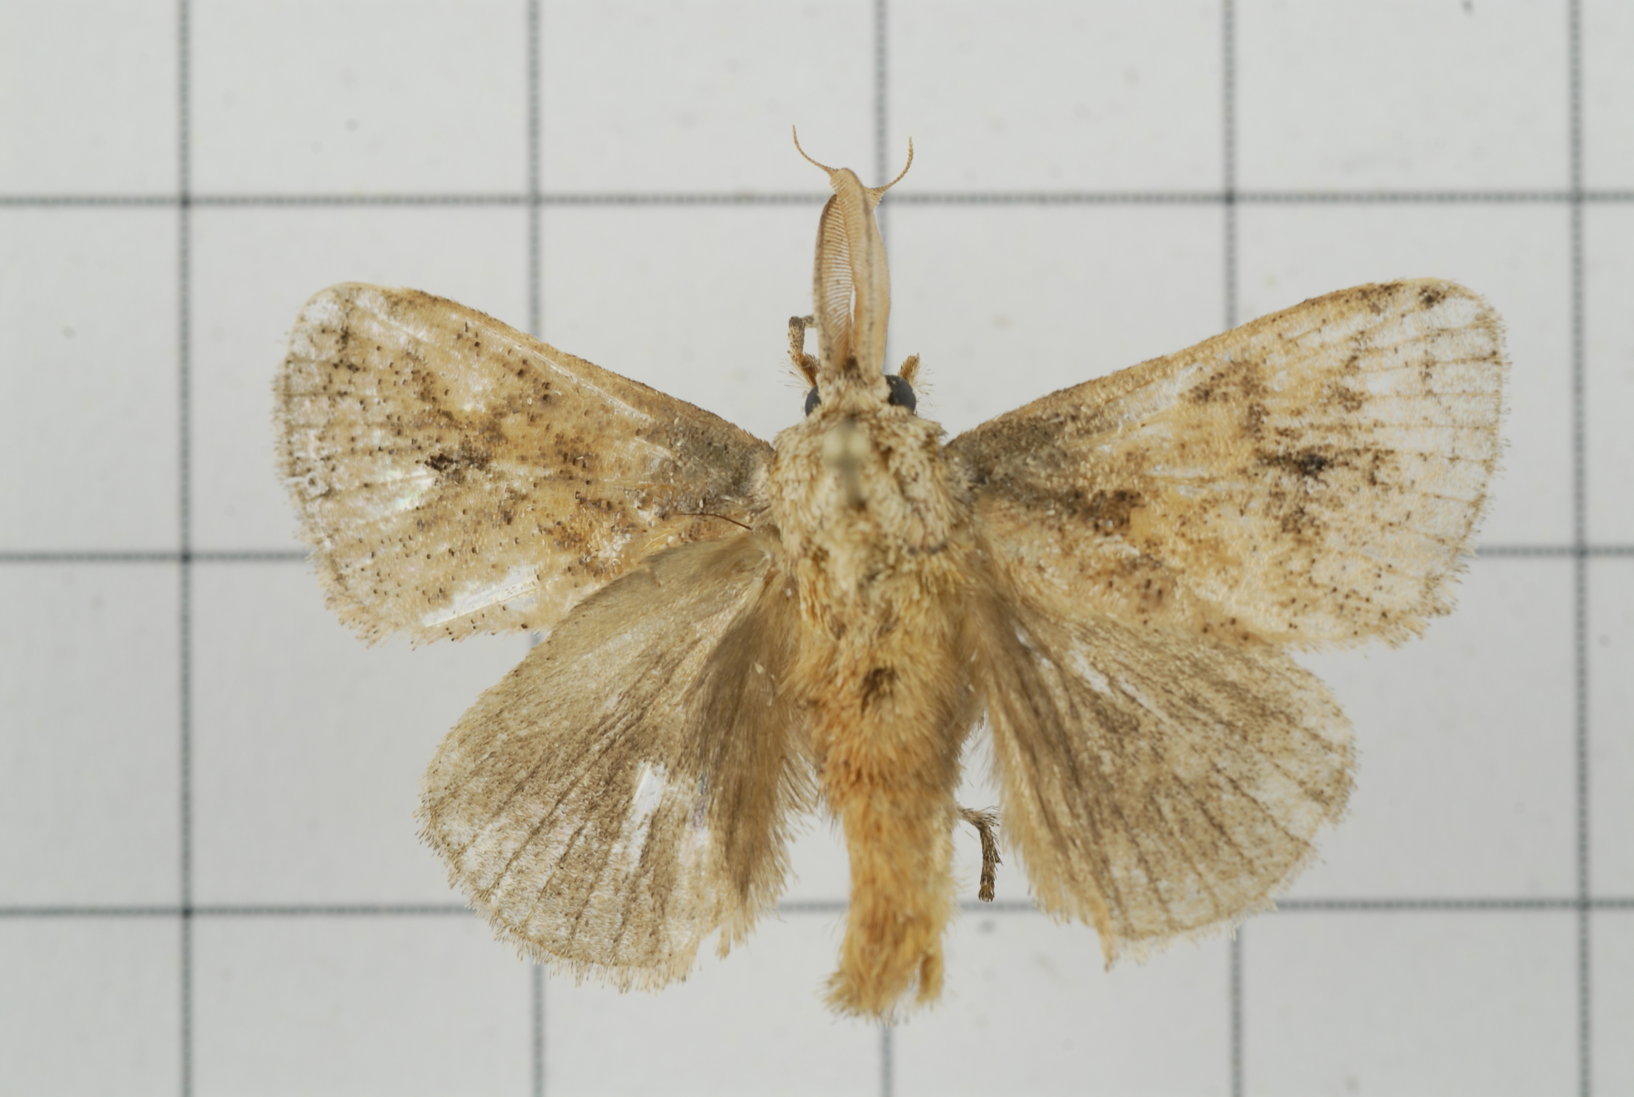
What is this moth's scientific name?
Susica sinensis
